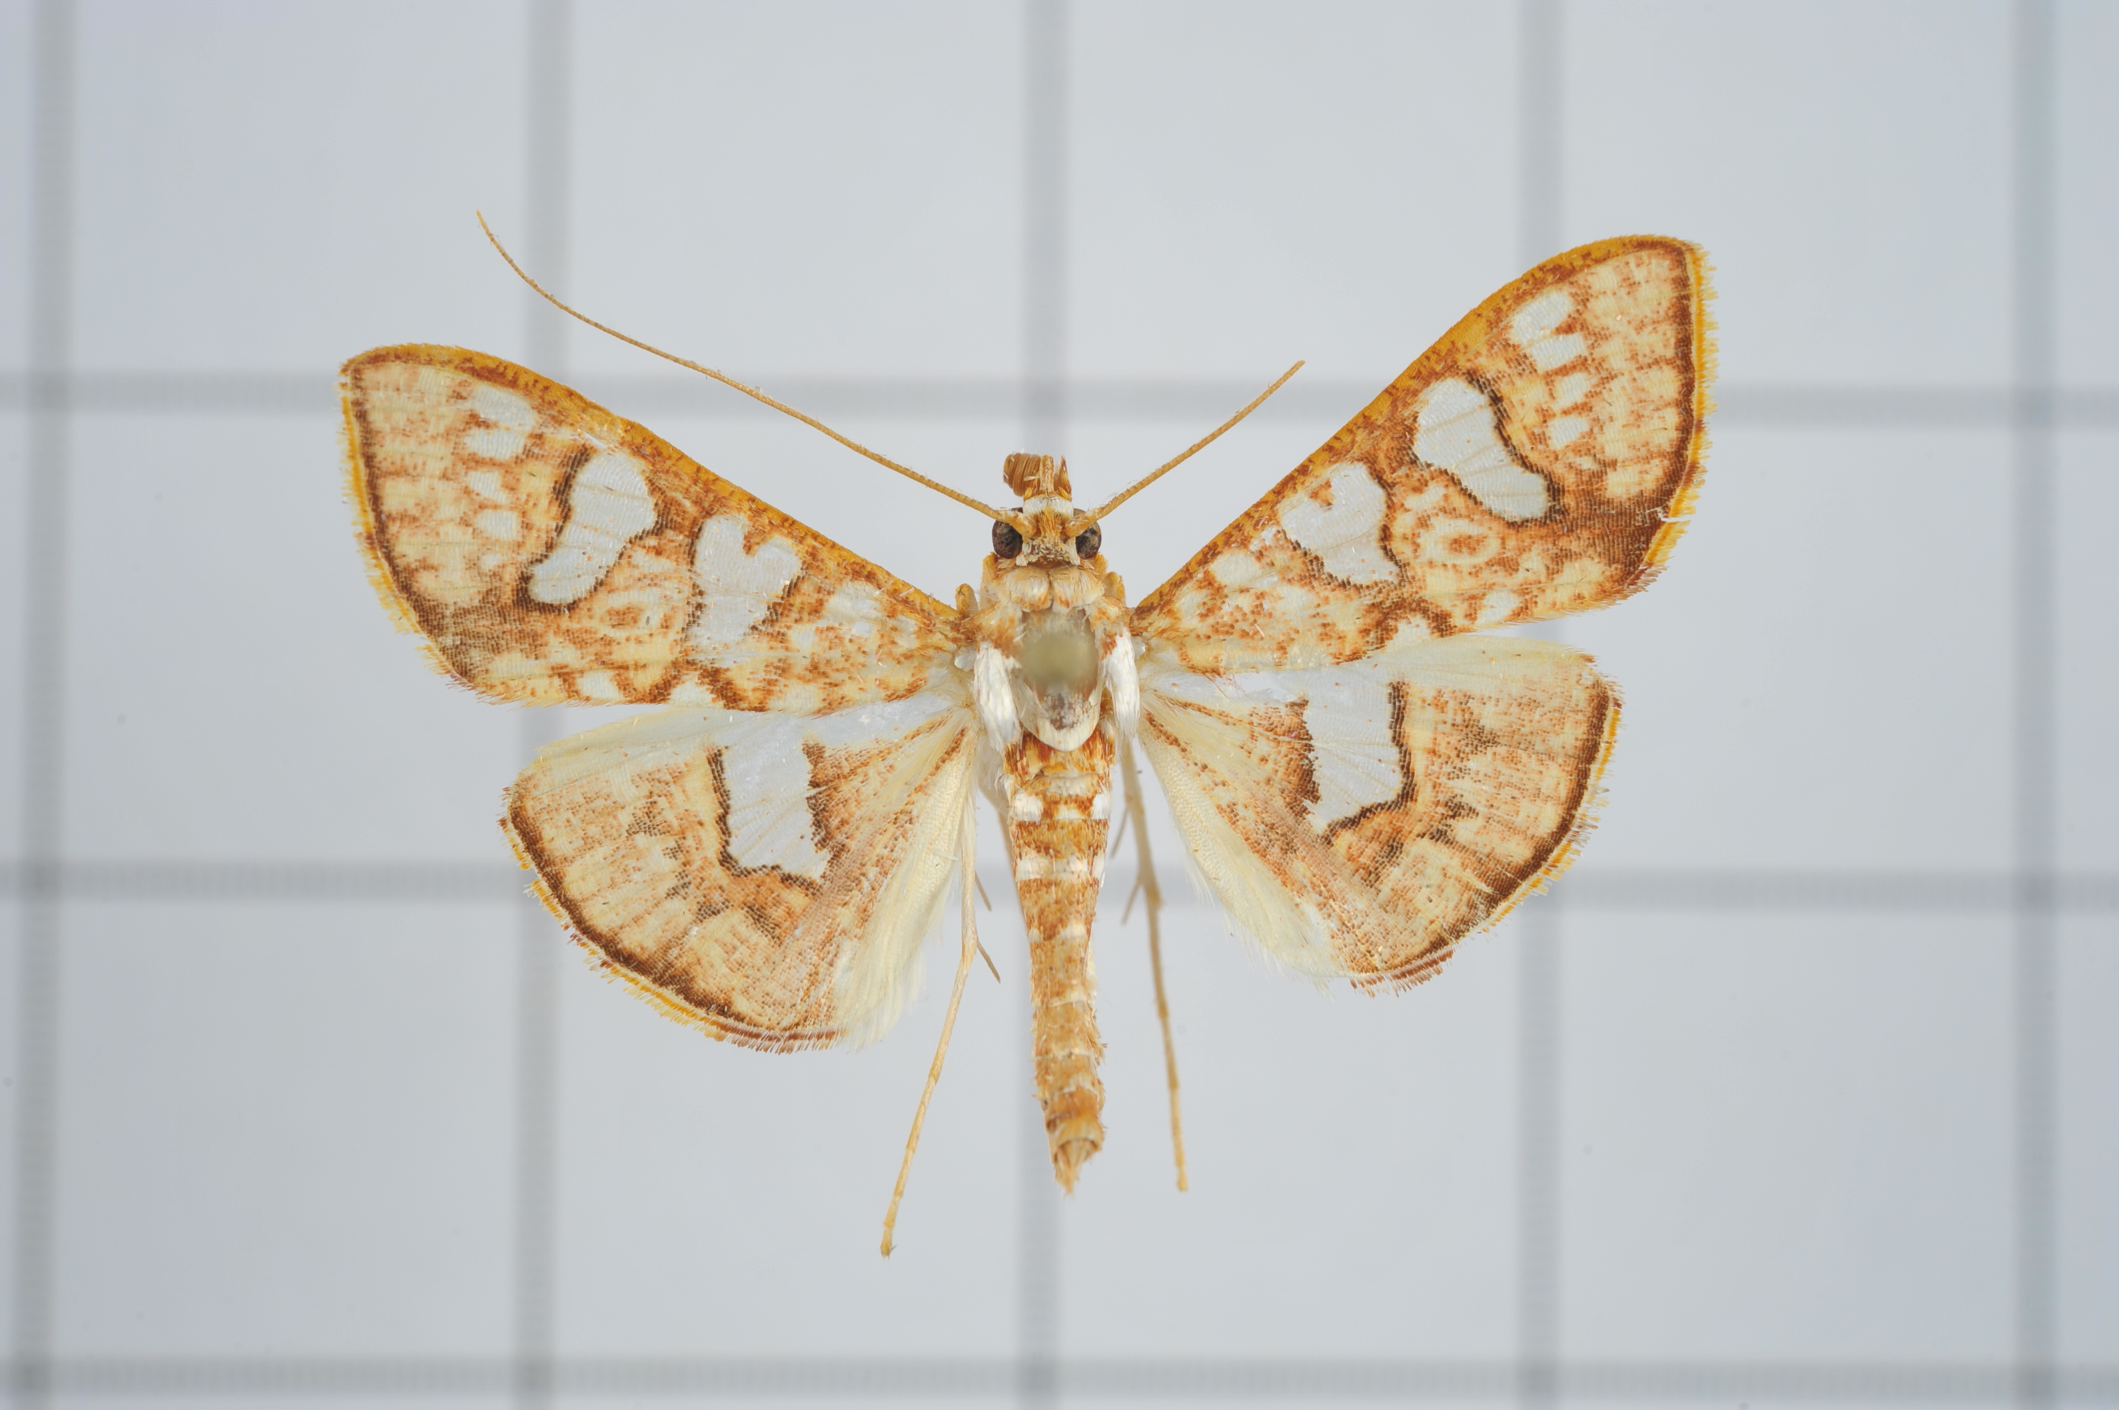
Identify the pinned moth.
Glyphodes canthusalis
